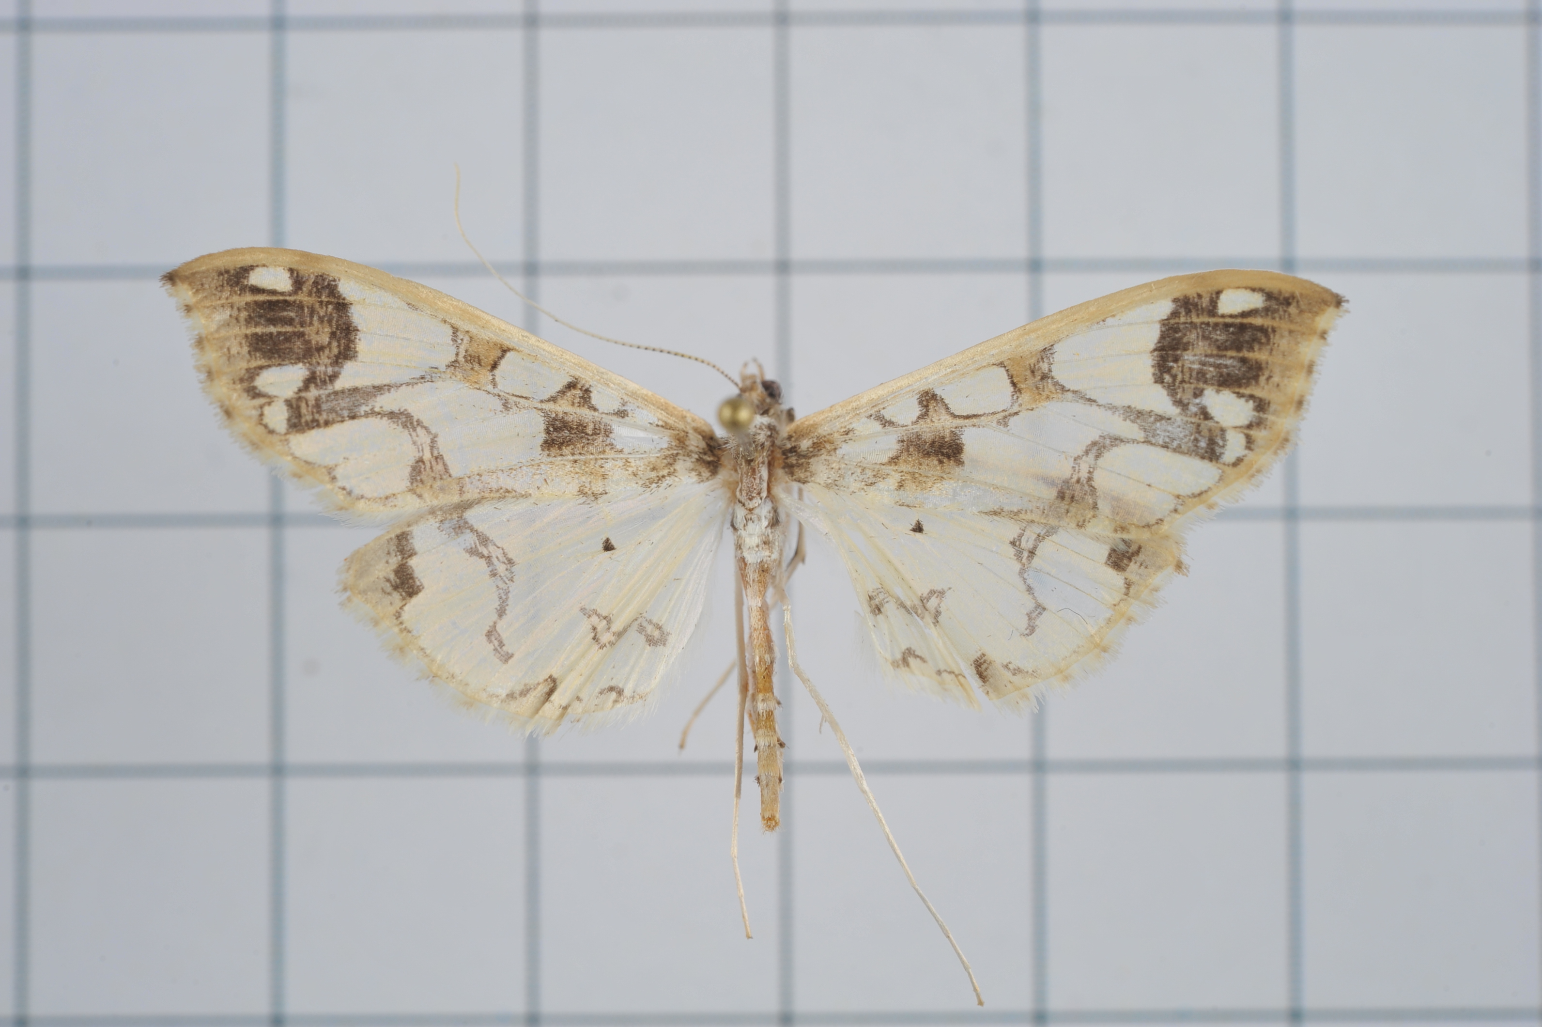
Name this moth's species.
Polythlipta divaricata
